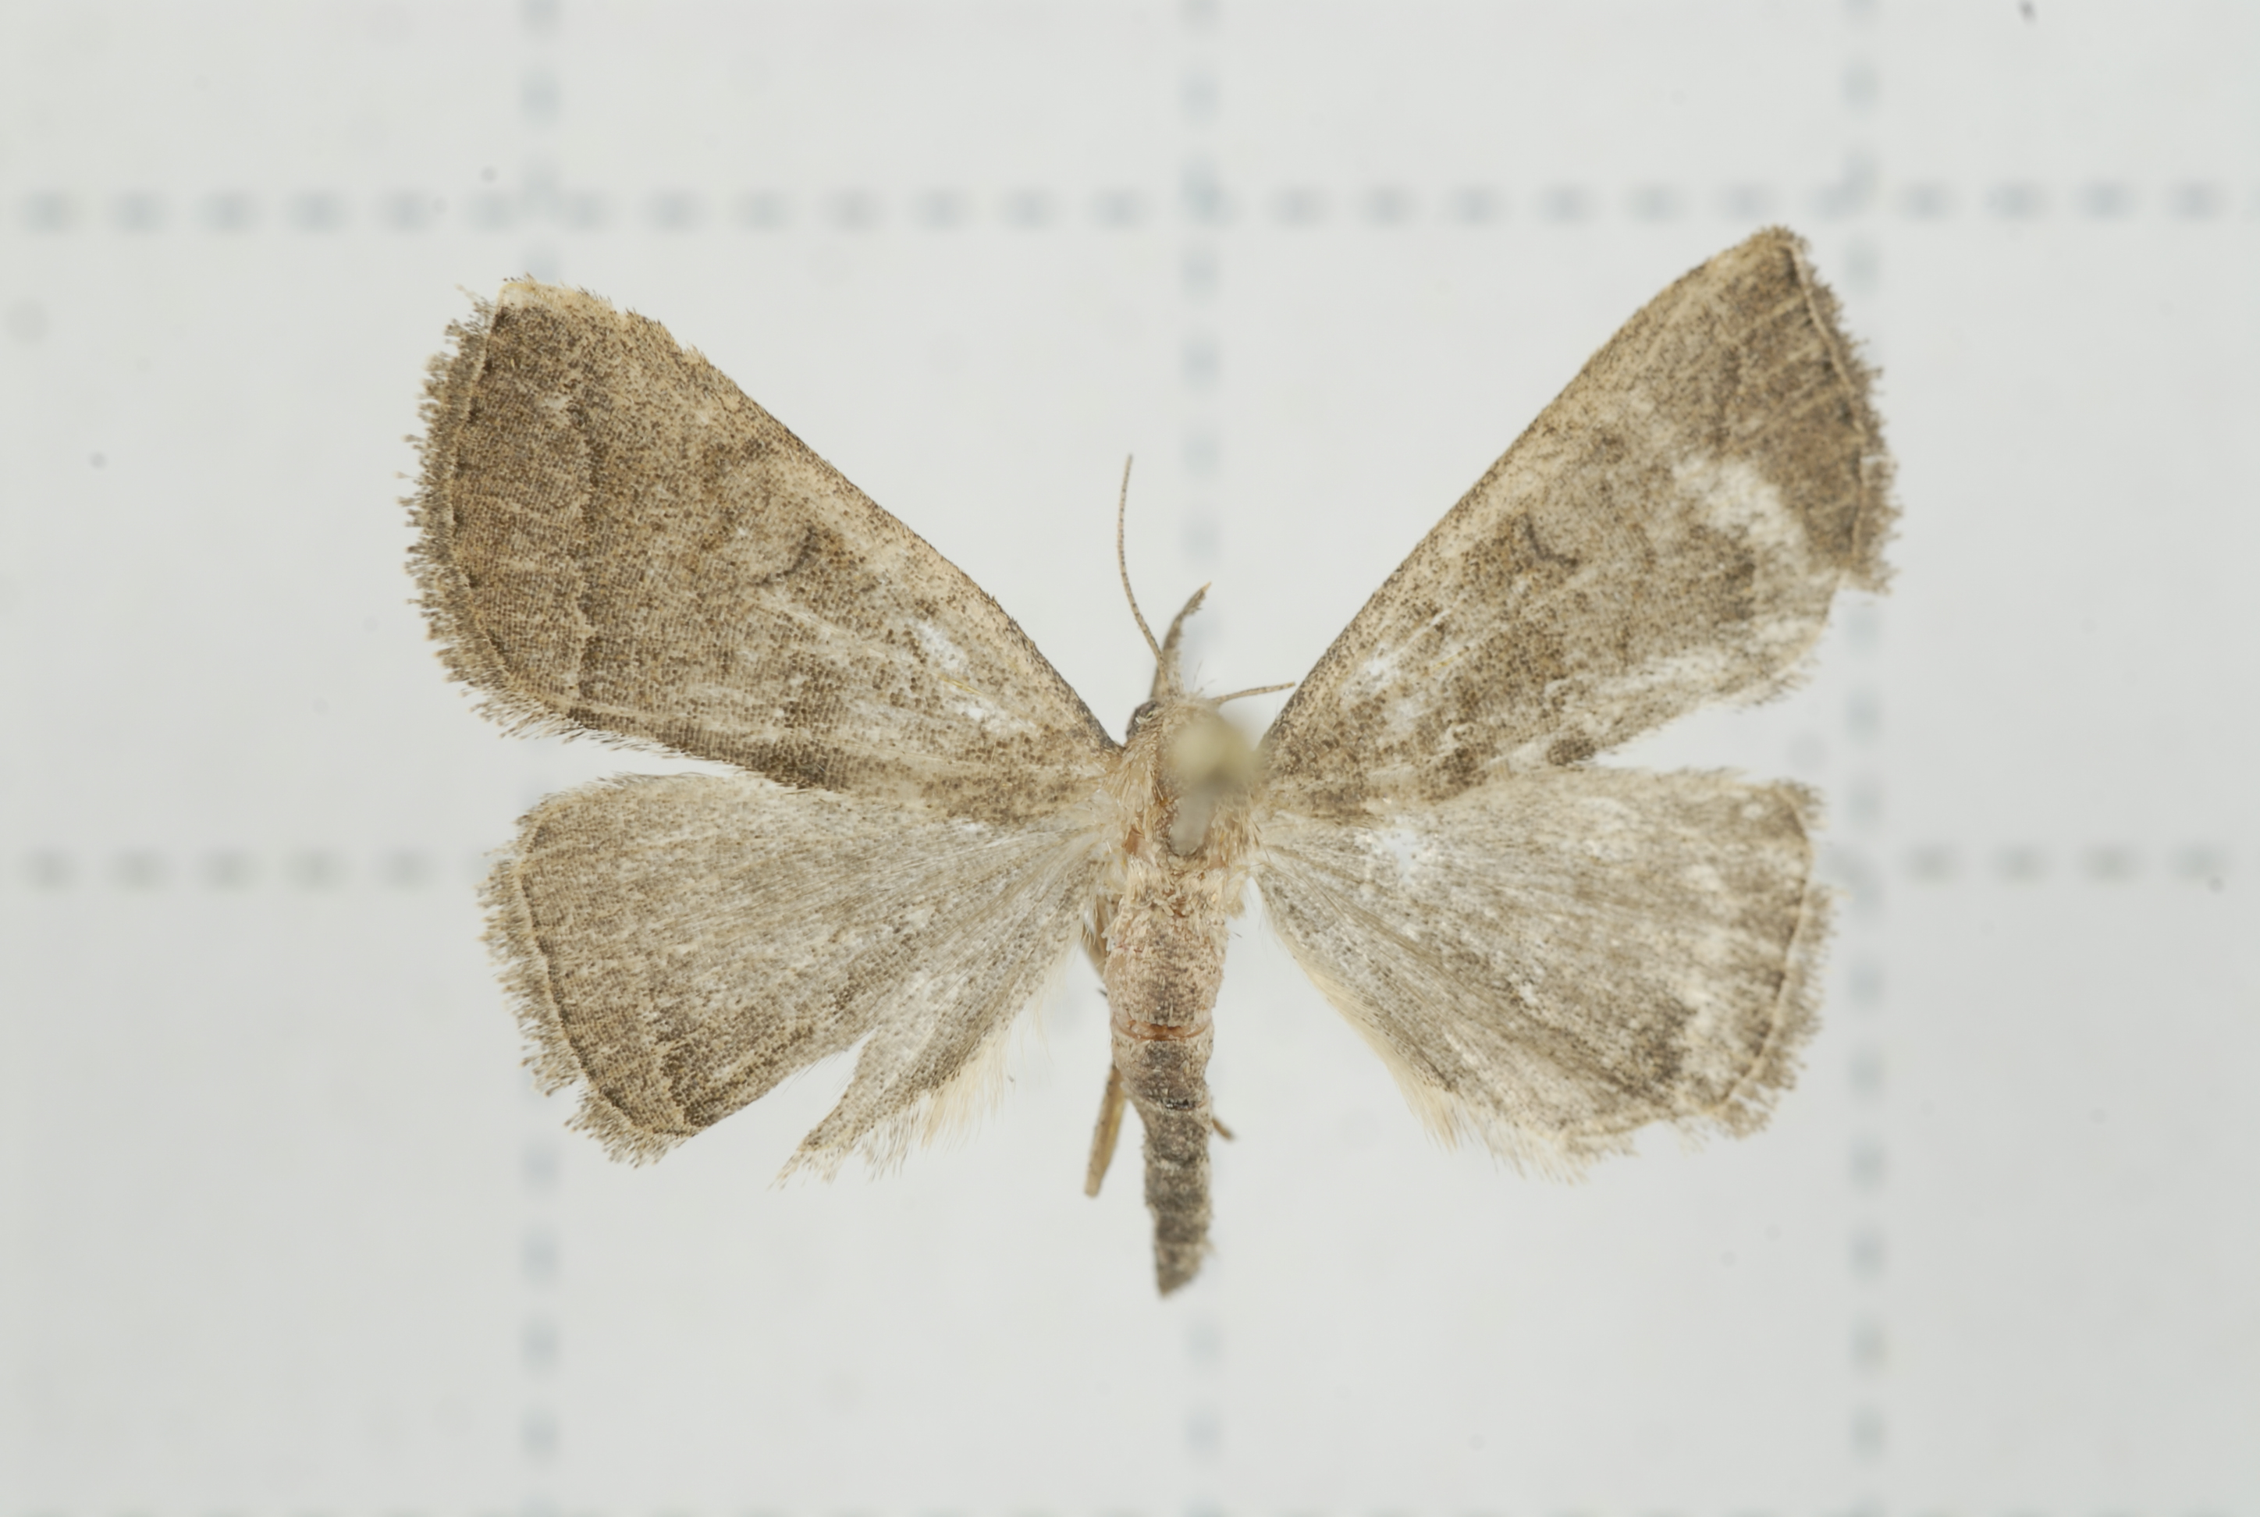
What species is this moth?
Herminia terminalis
